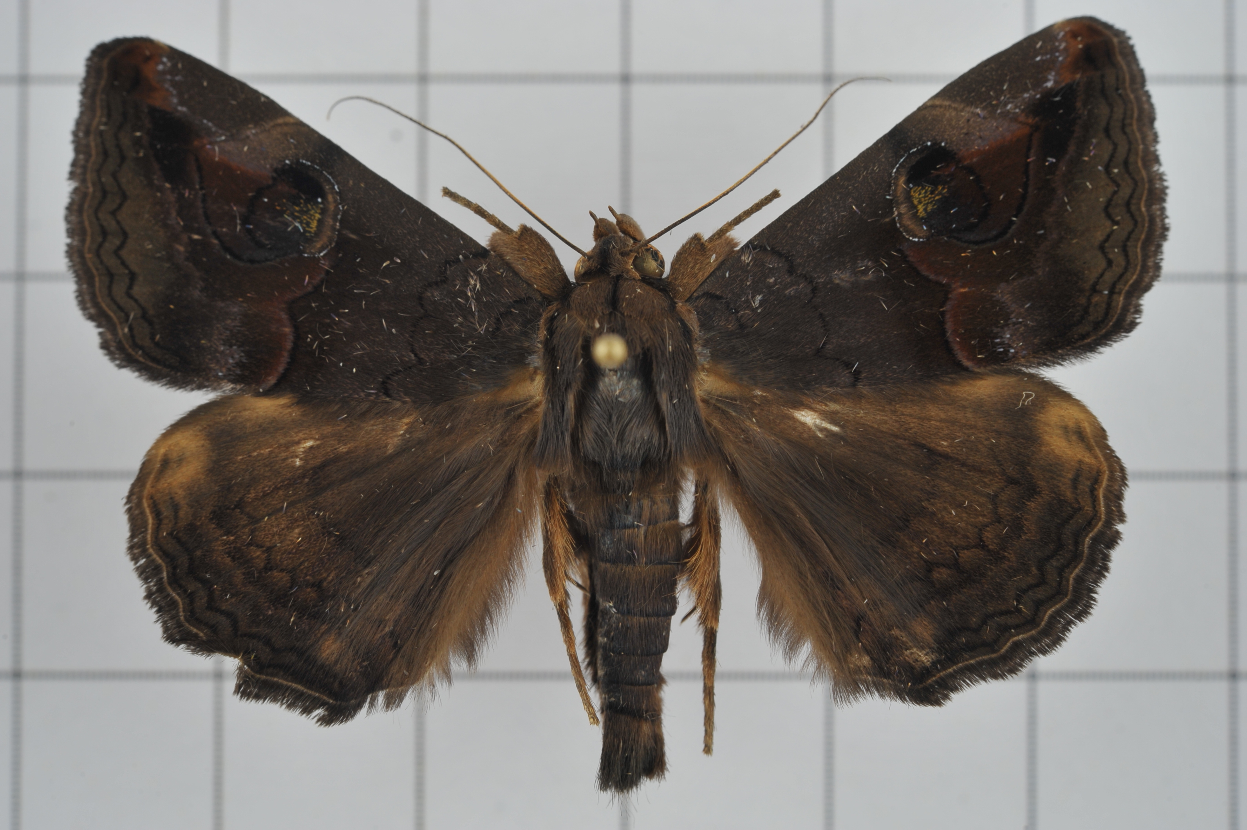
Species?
Ommatophora luminosa
